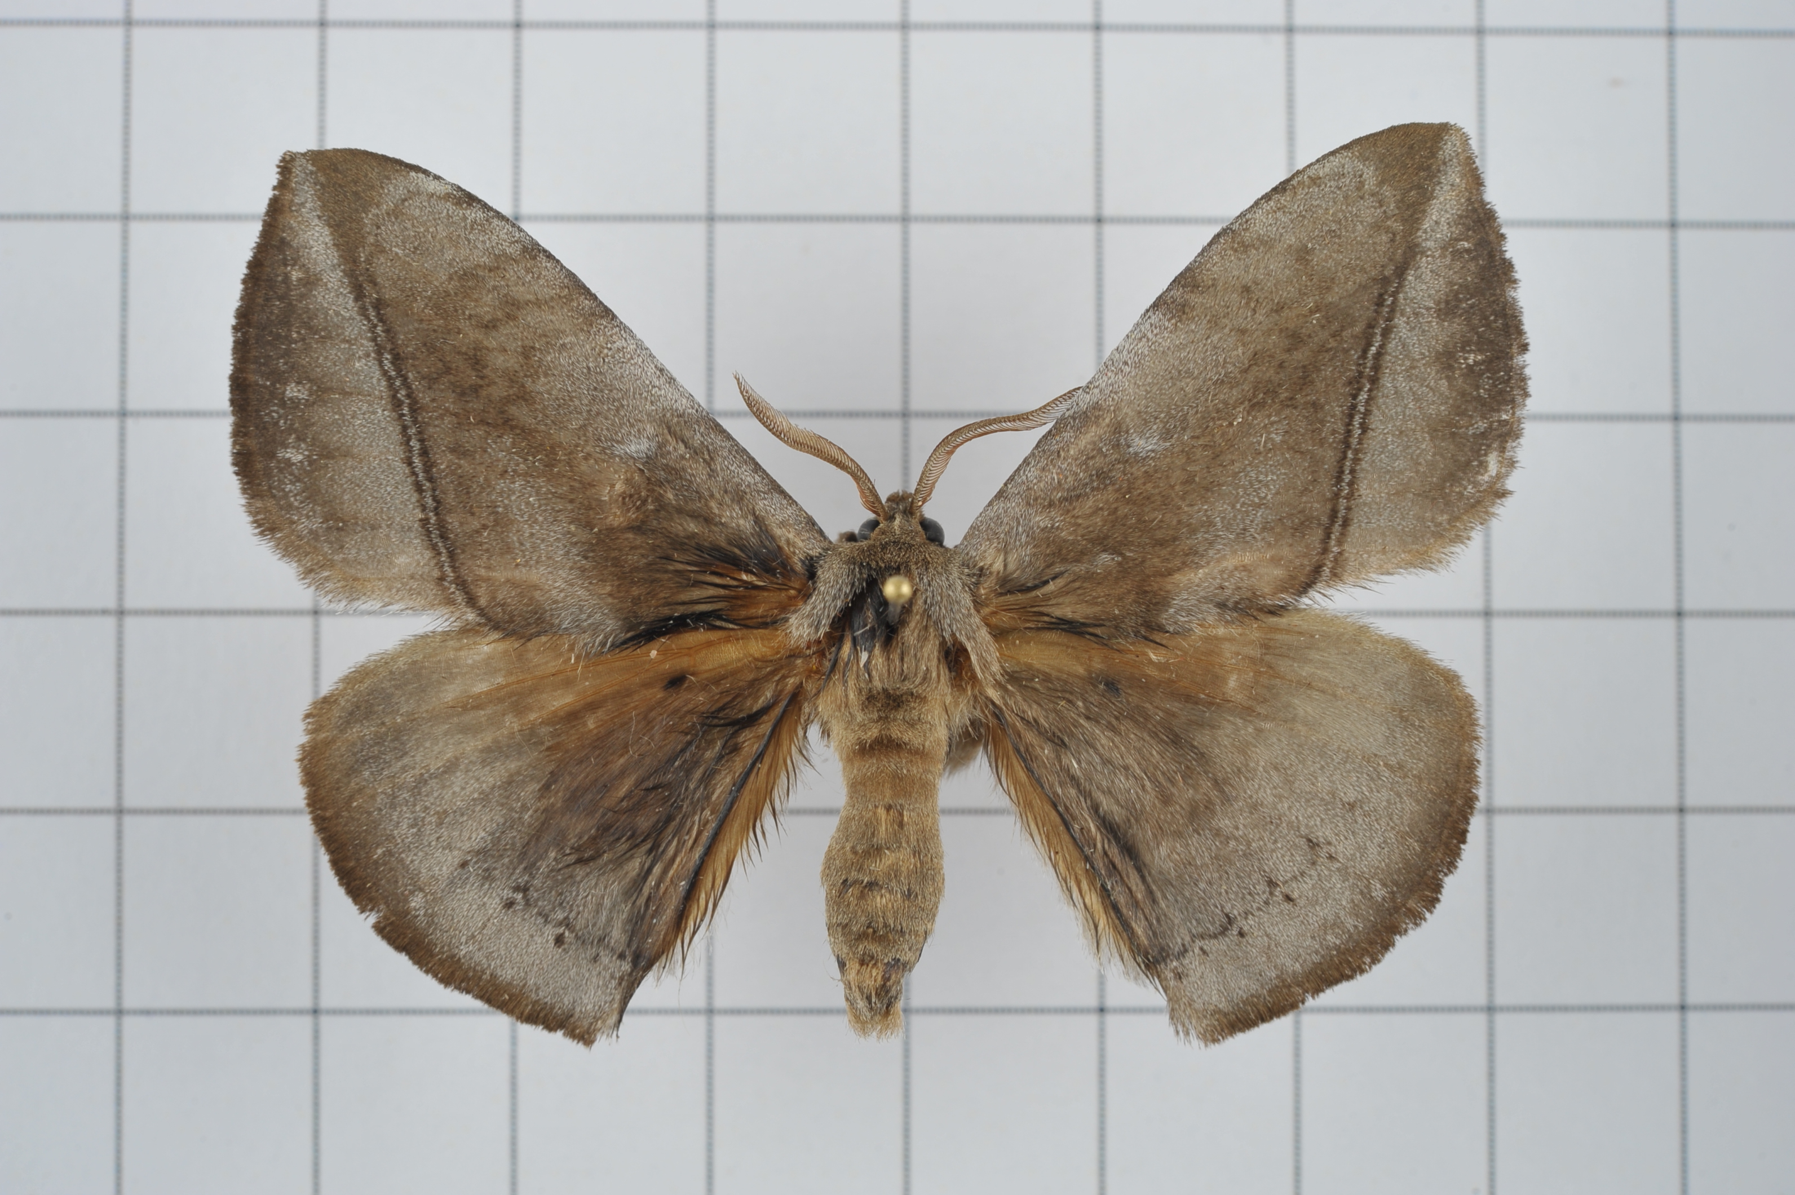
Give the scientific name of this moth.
Ganisa formosicola
